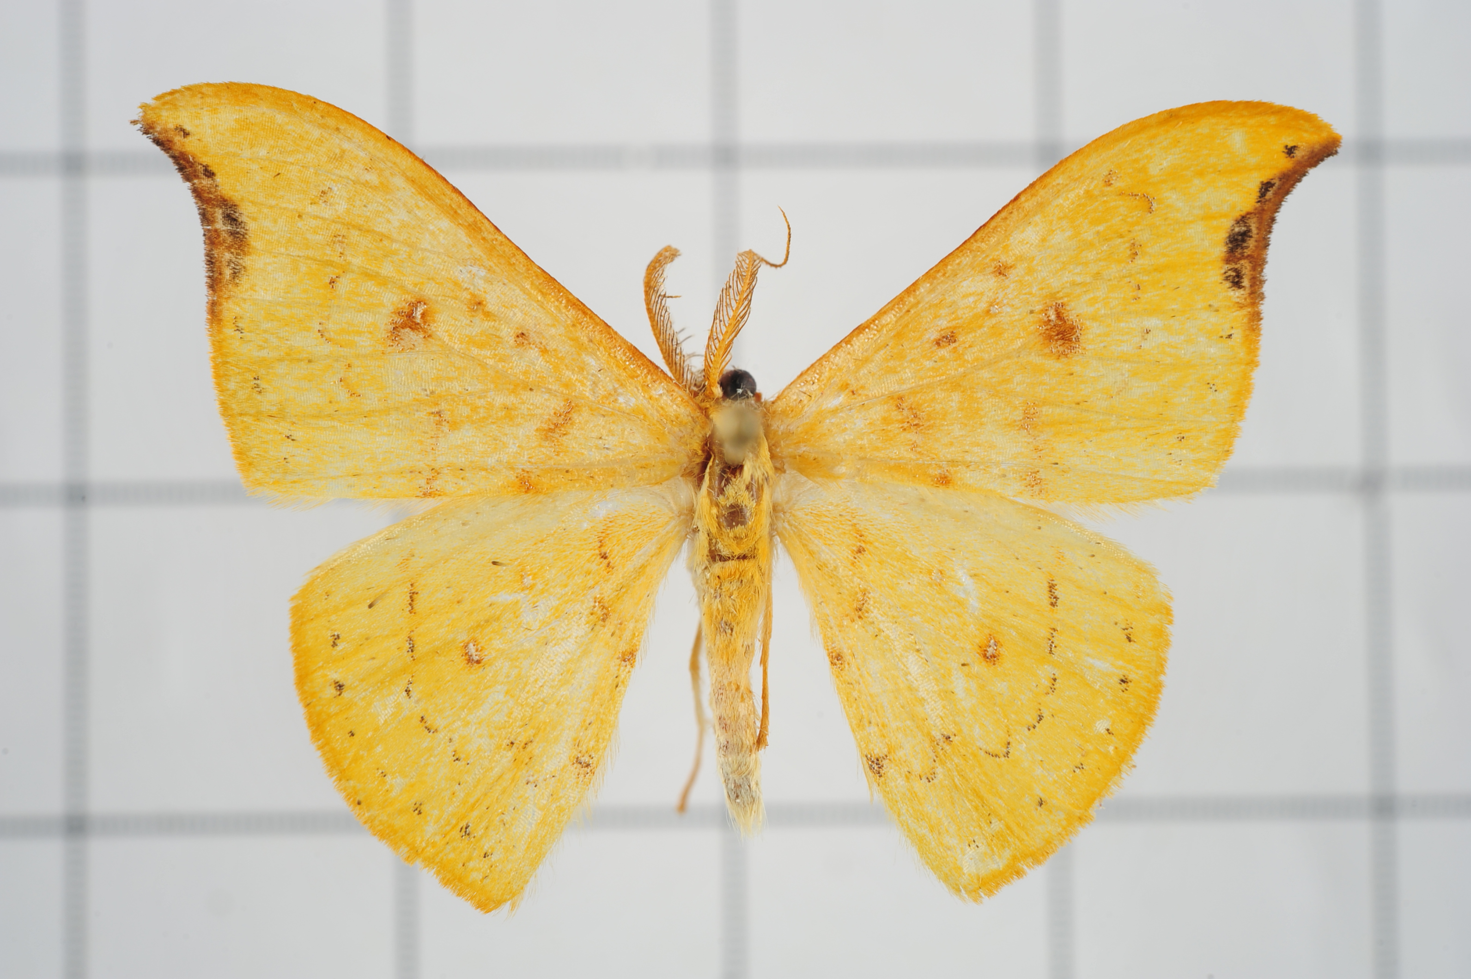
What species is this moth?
Tridrepana arikana arikana
